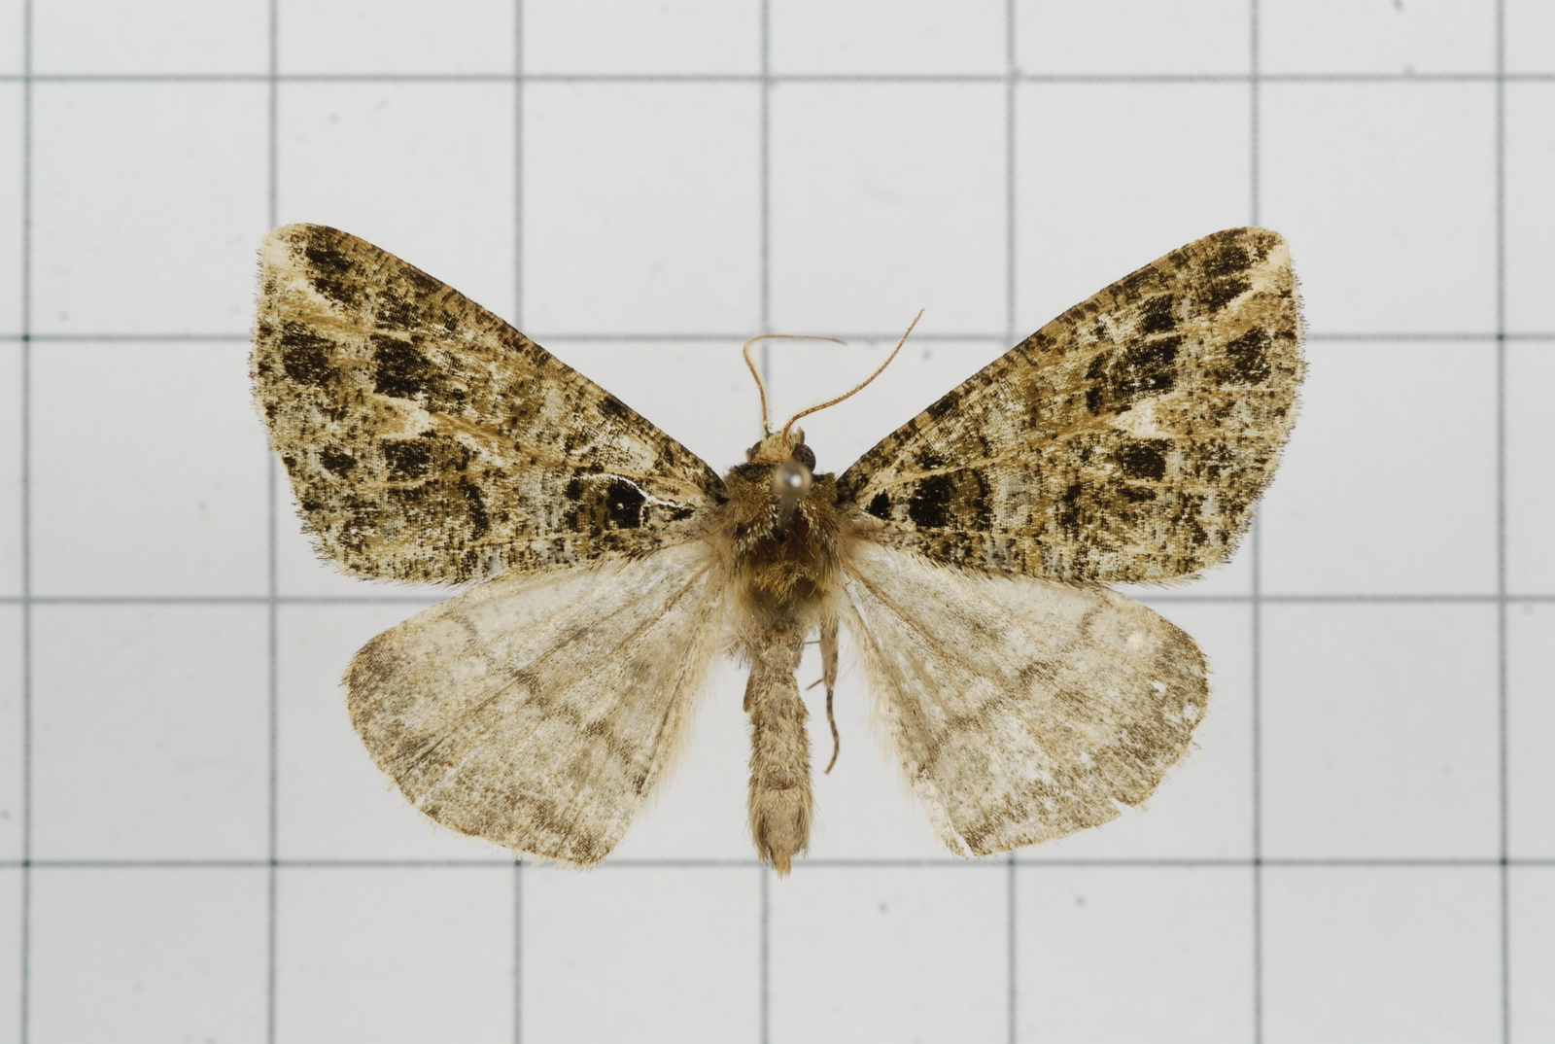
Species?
Arichanna pryeraria
